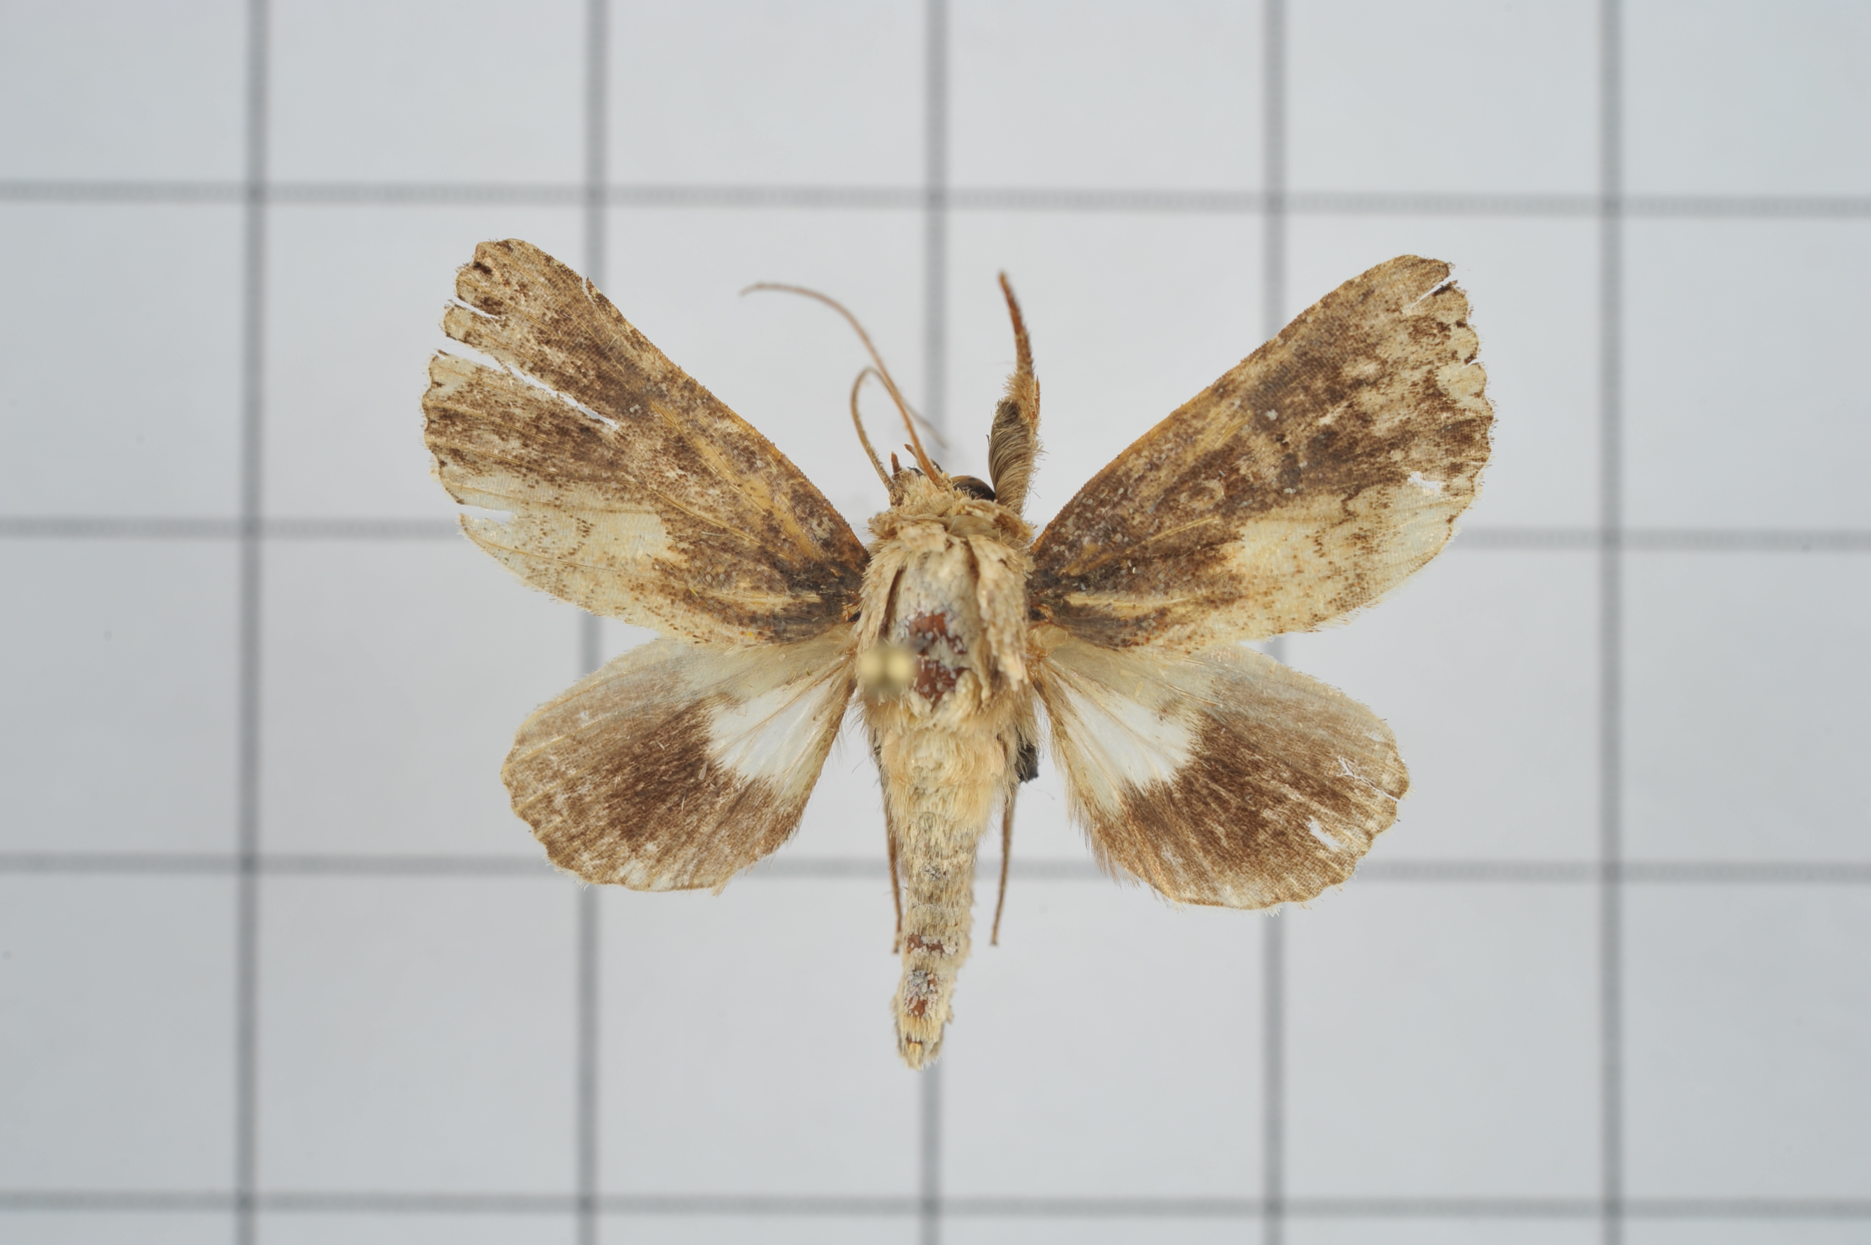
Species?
Aedia lichenea
